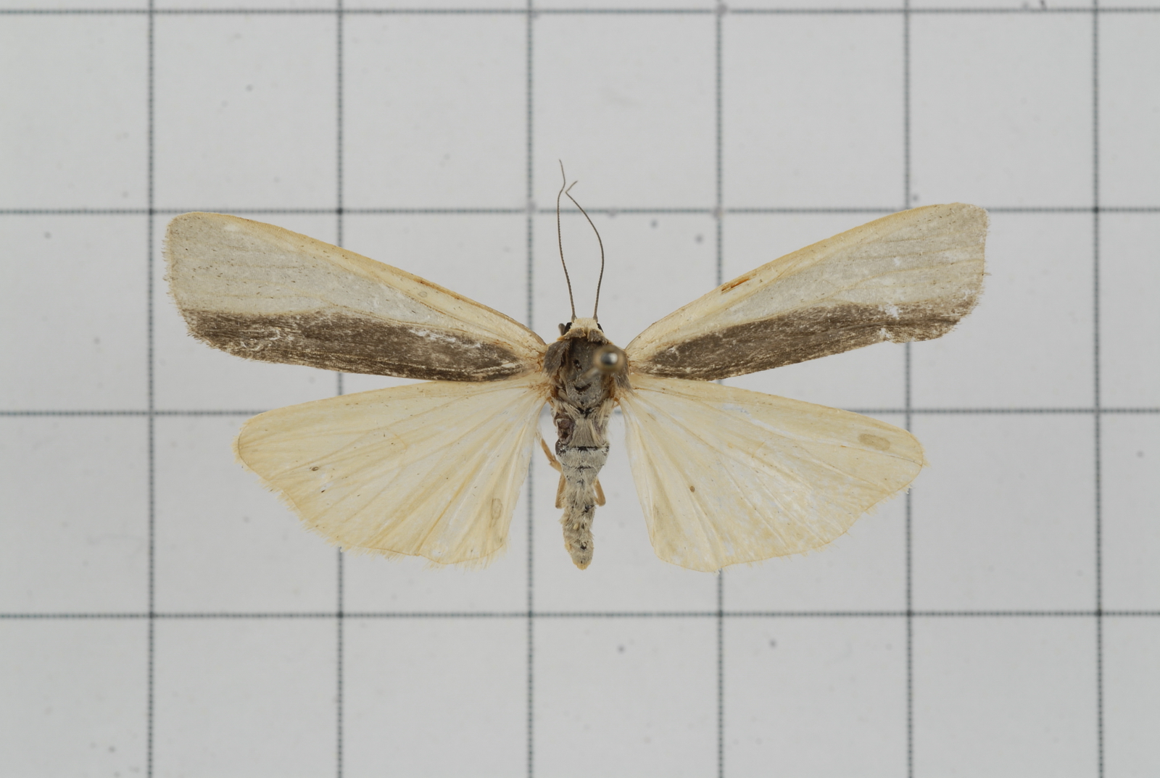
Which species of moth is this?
Hesudra divisa
